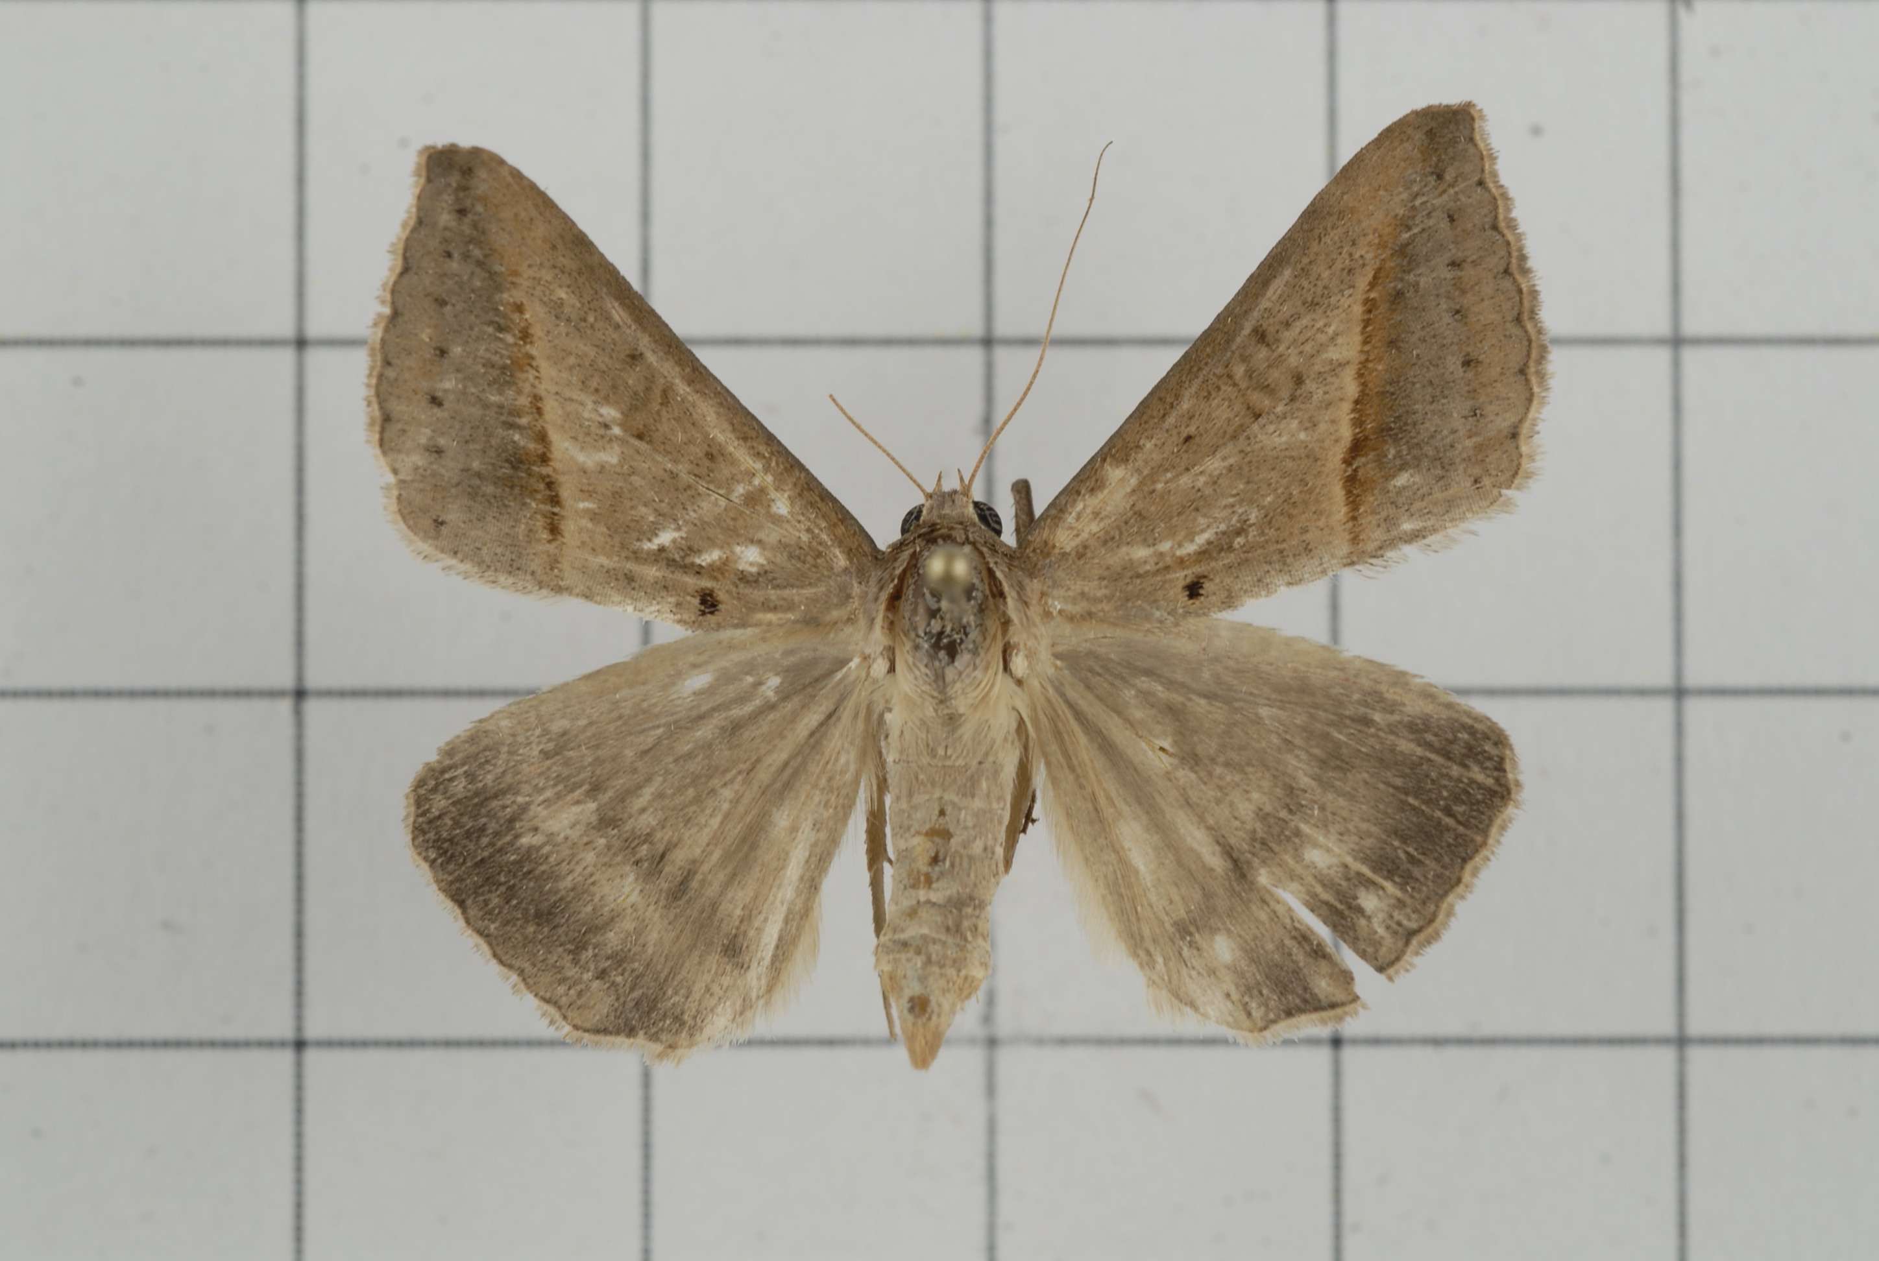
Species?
Mocis frugalis
